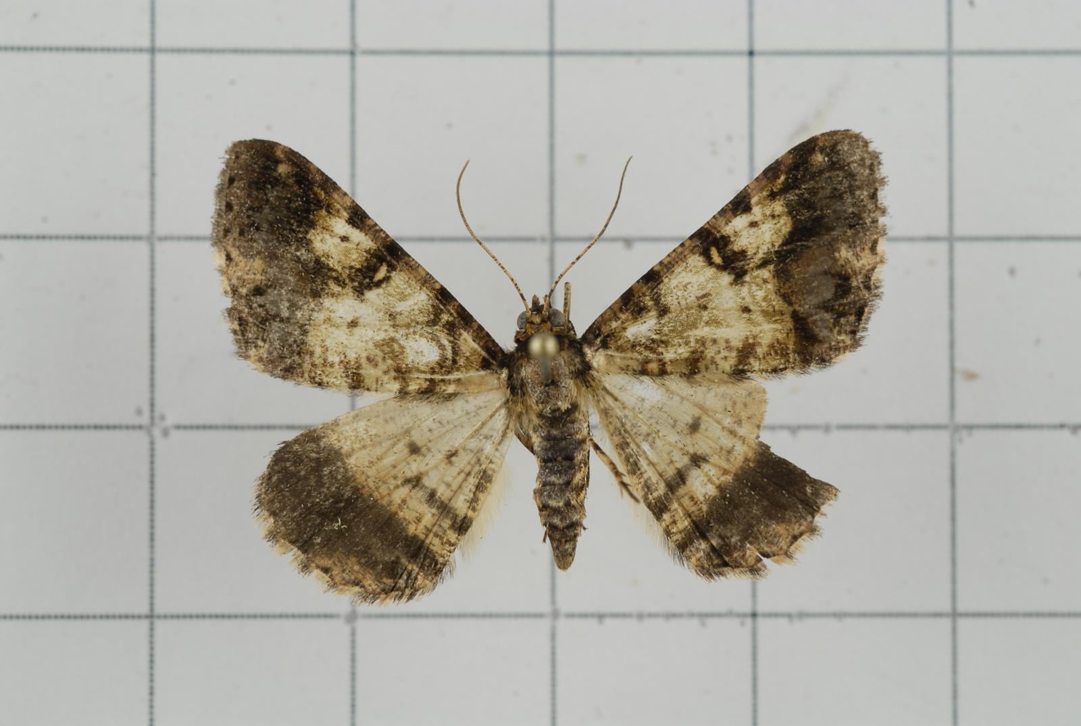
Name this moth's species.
Gasterocome pannosaria orta
